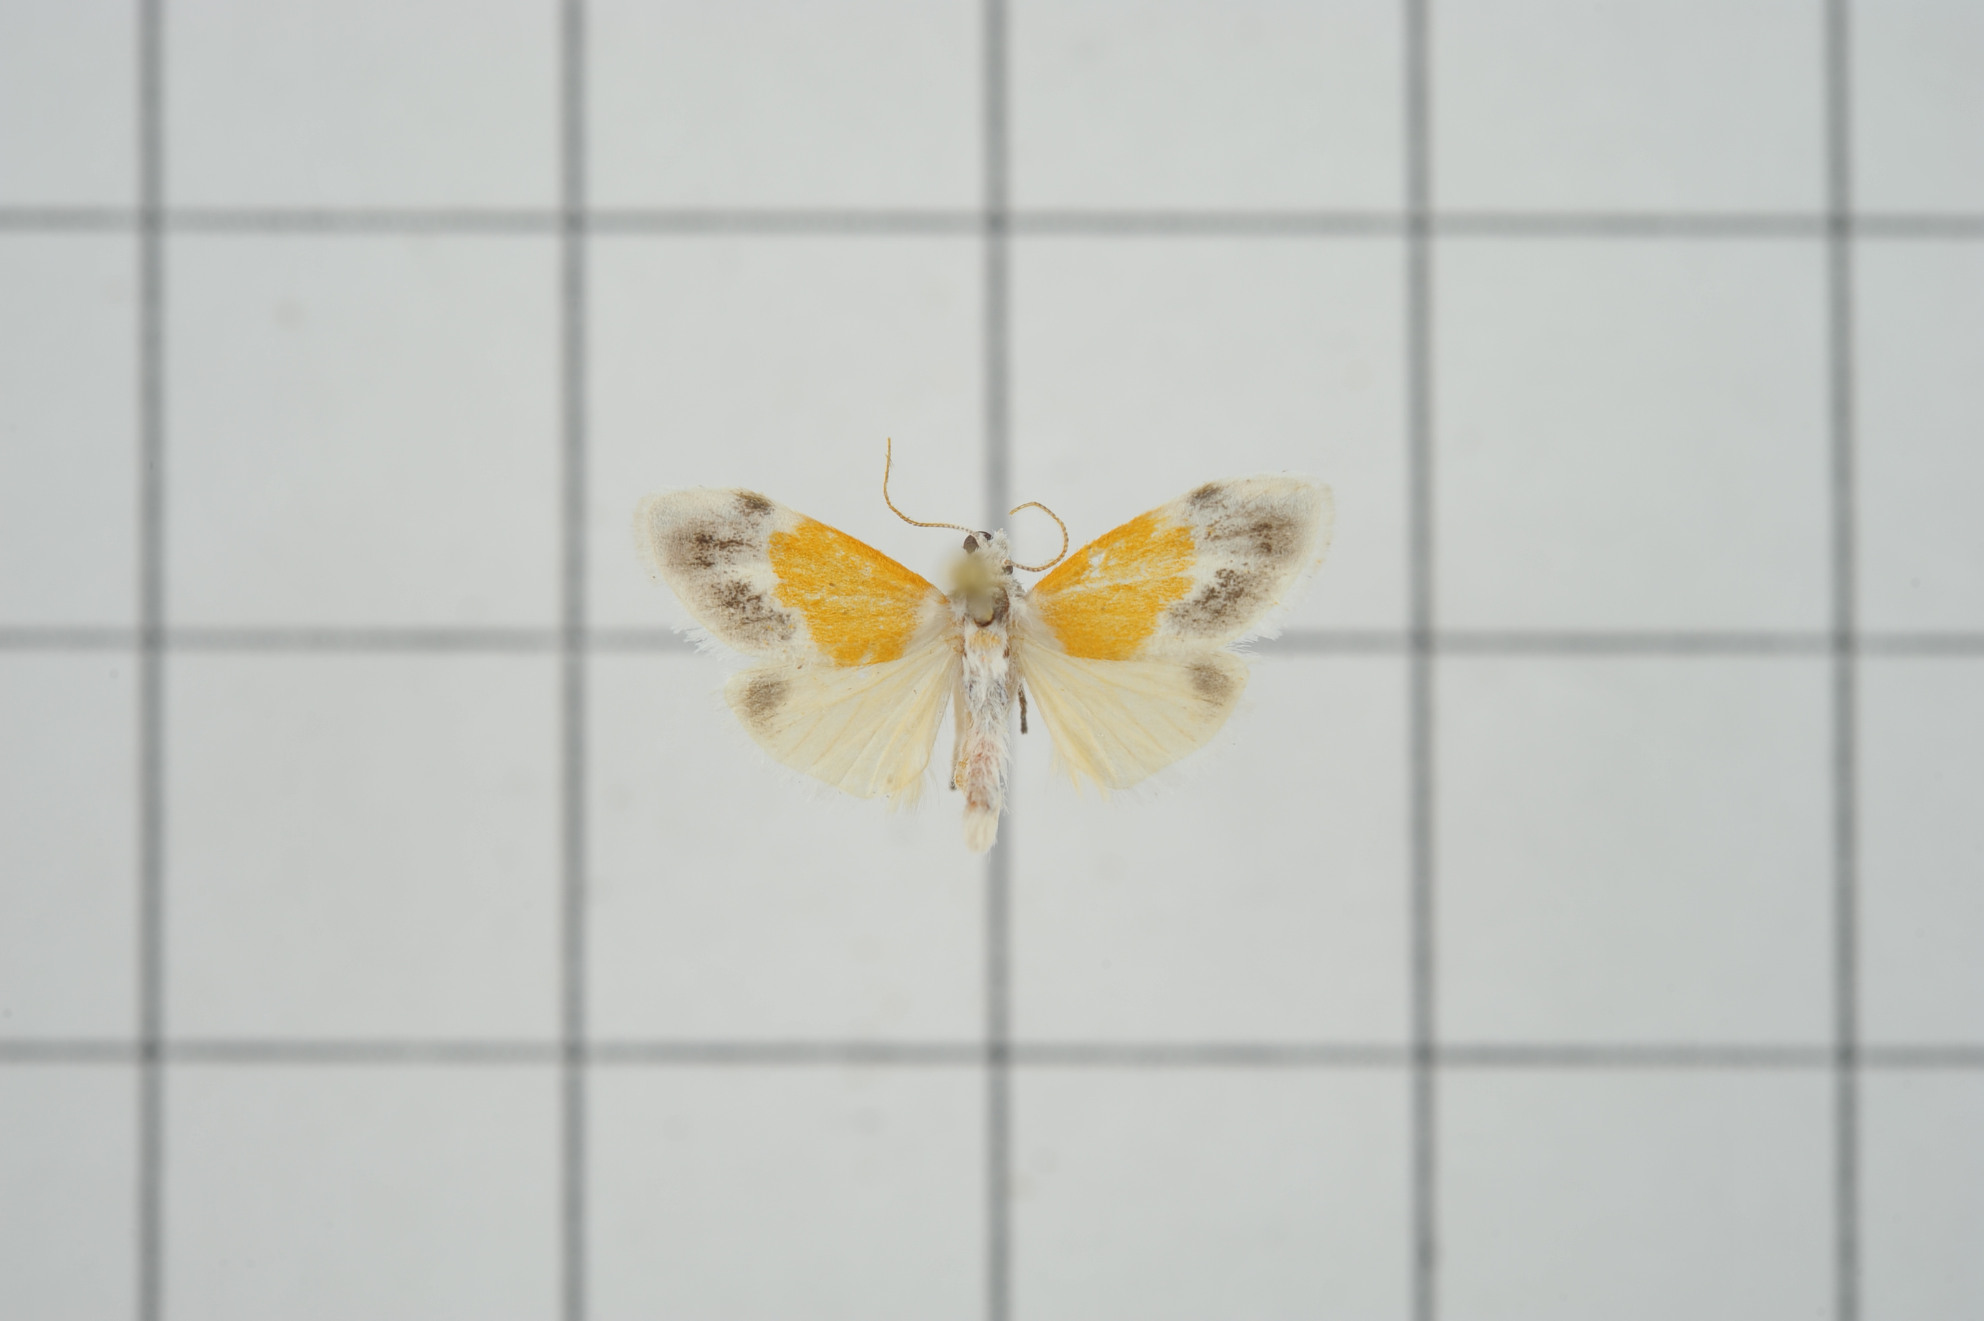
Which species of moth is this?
Nanarsine semilutea
